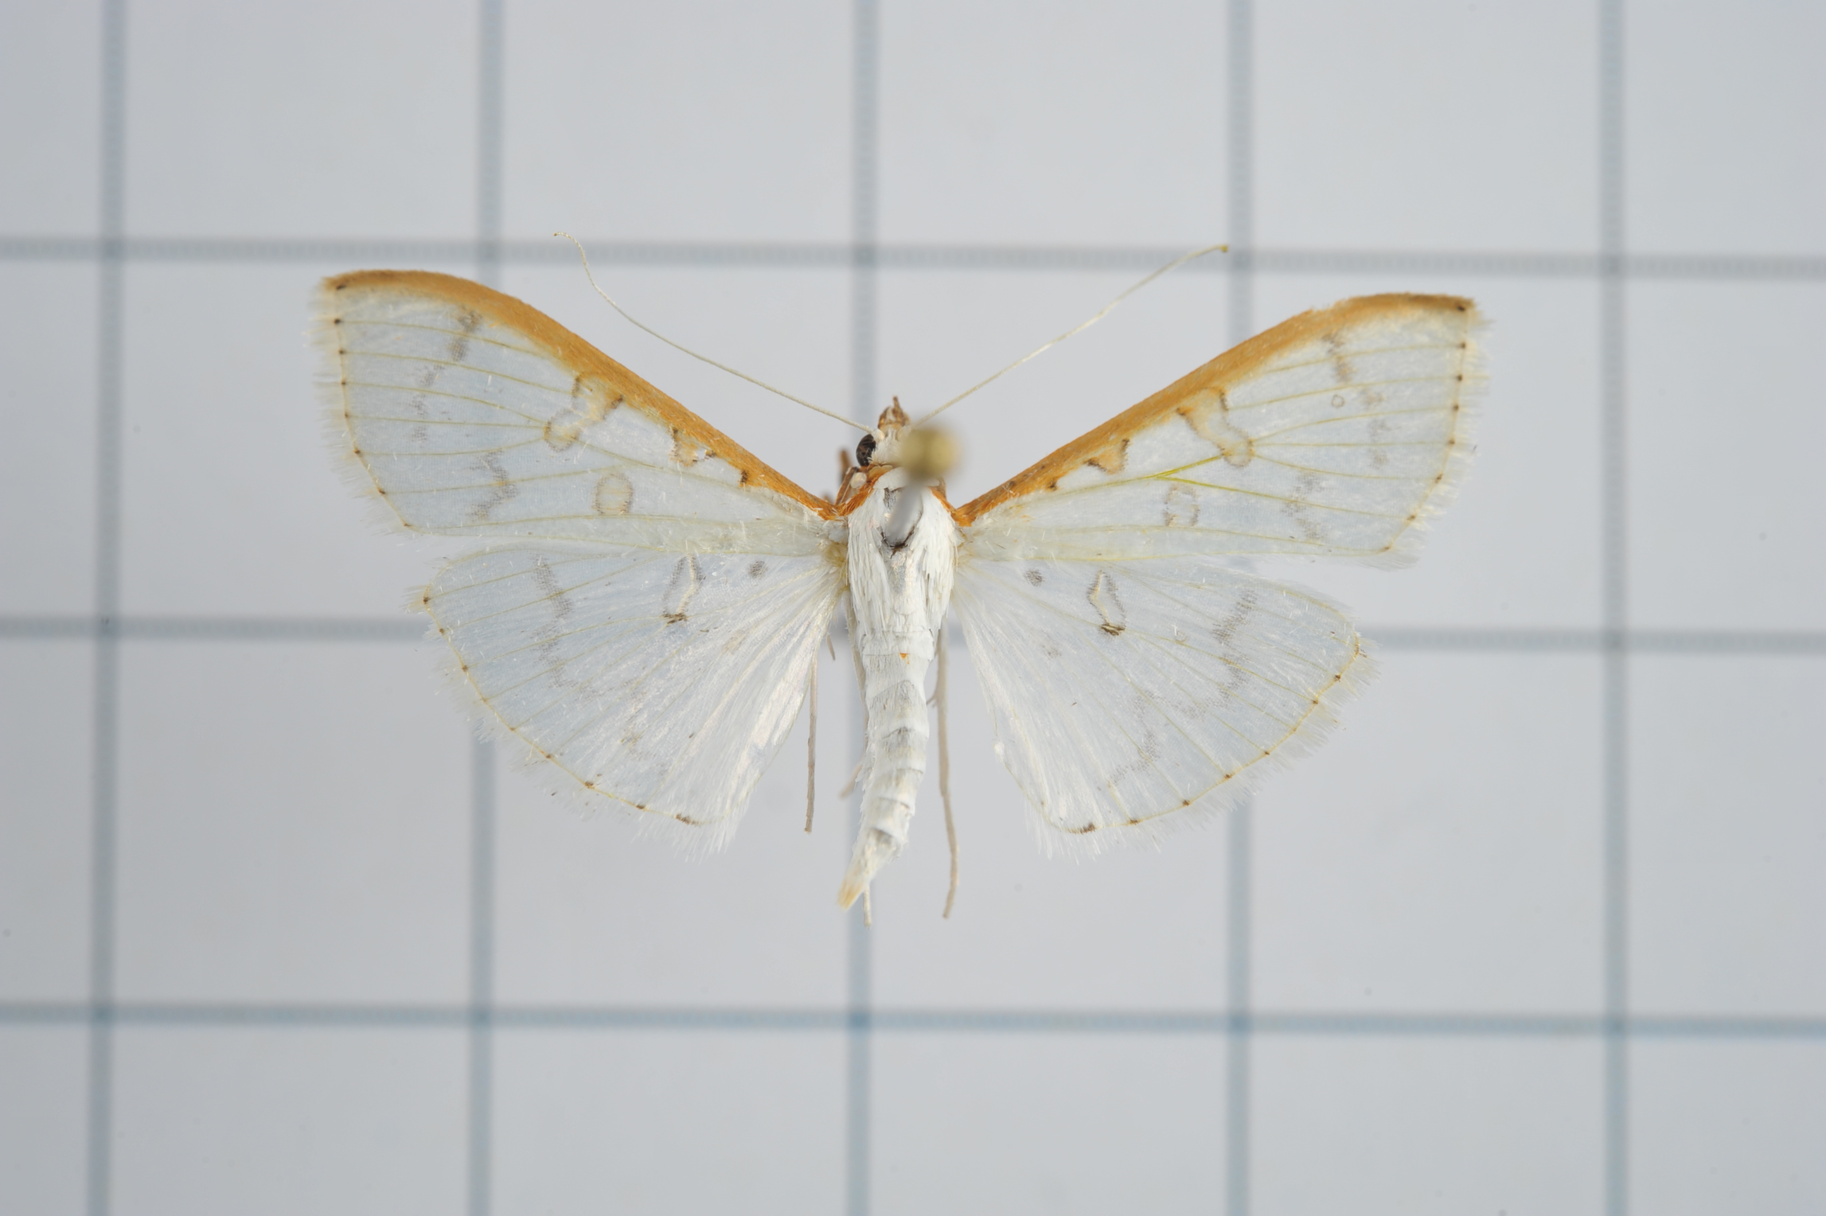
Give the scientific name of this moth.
Palpita hypohomalia
